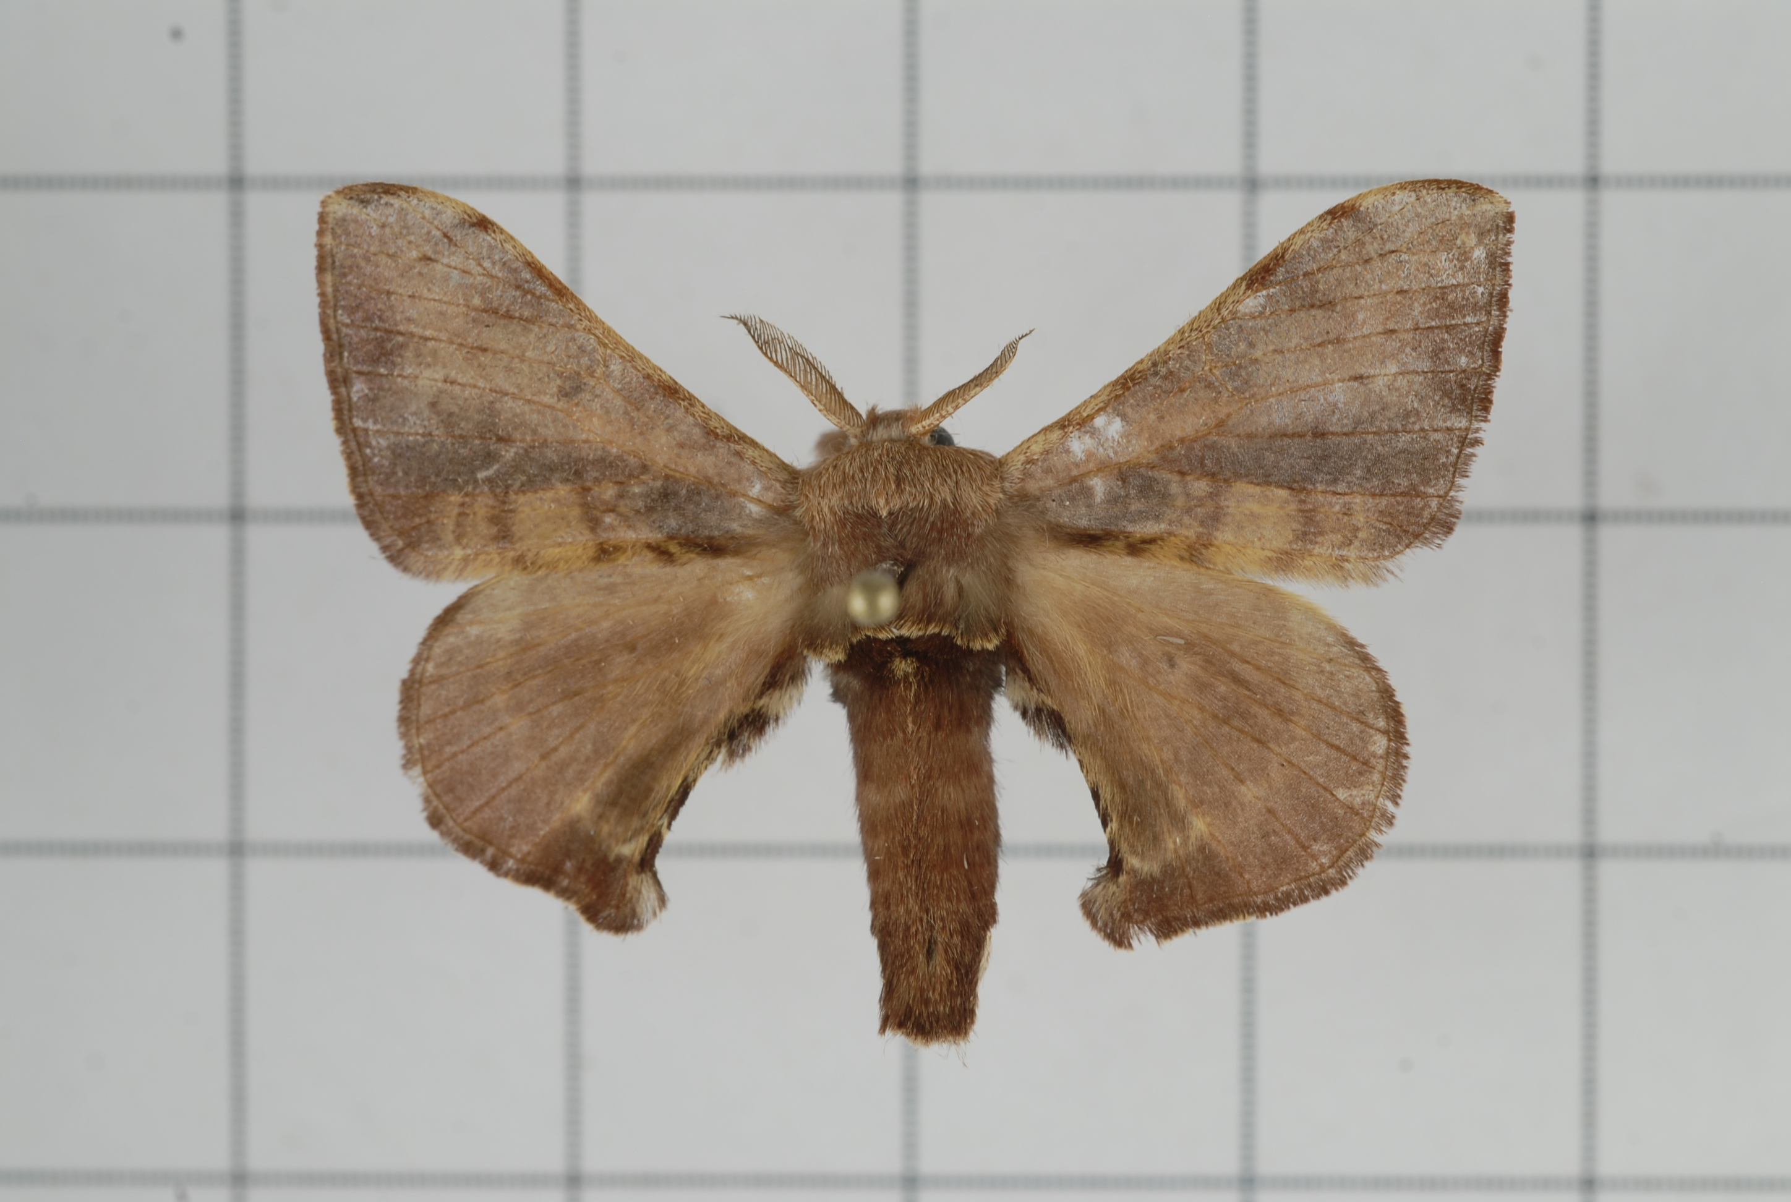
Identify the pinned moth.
Triuncina brunnea
